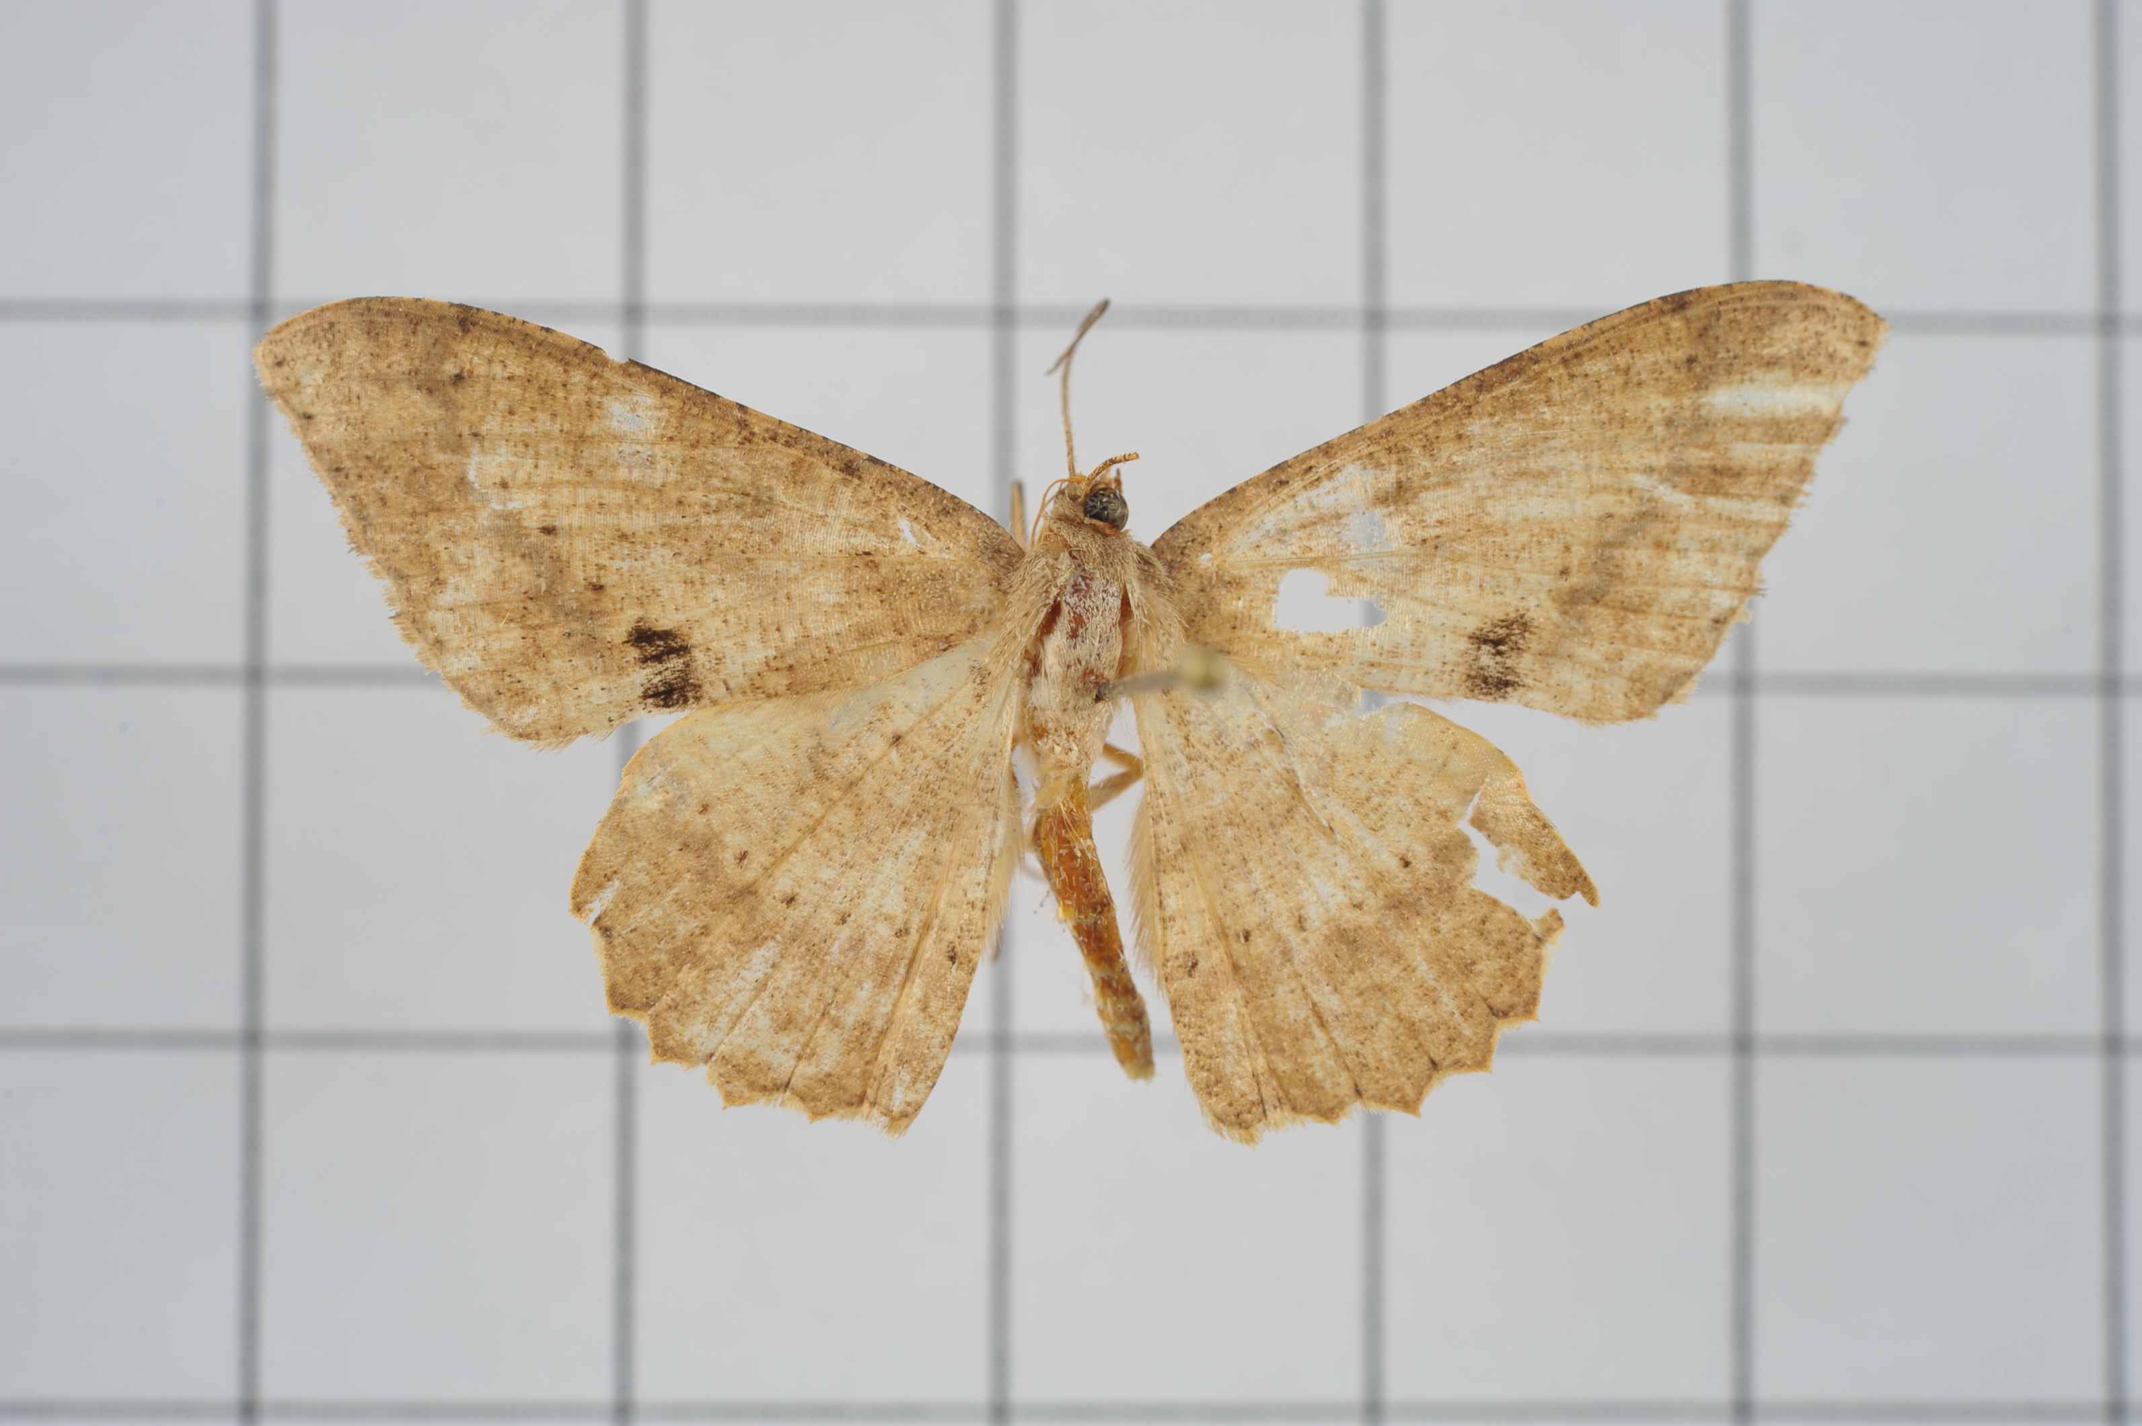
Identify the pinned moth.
Luxiaria mitorrhaphes
